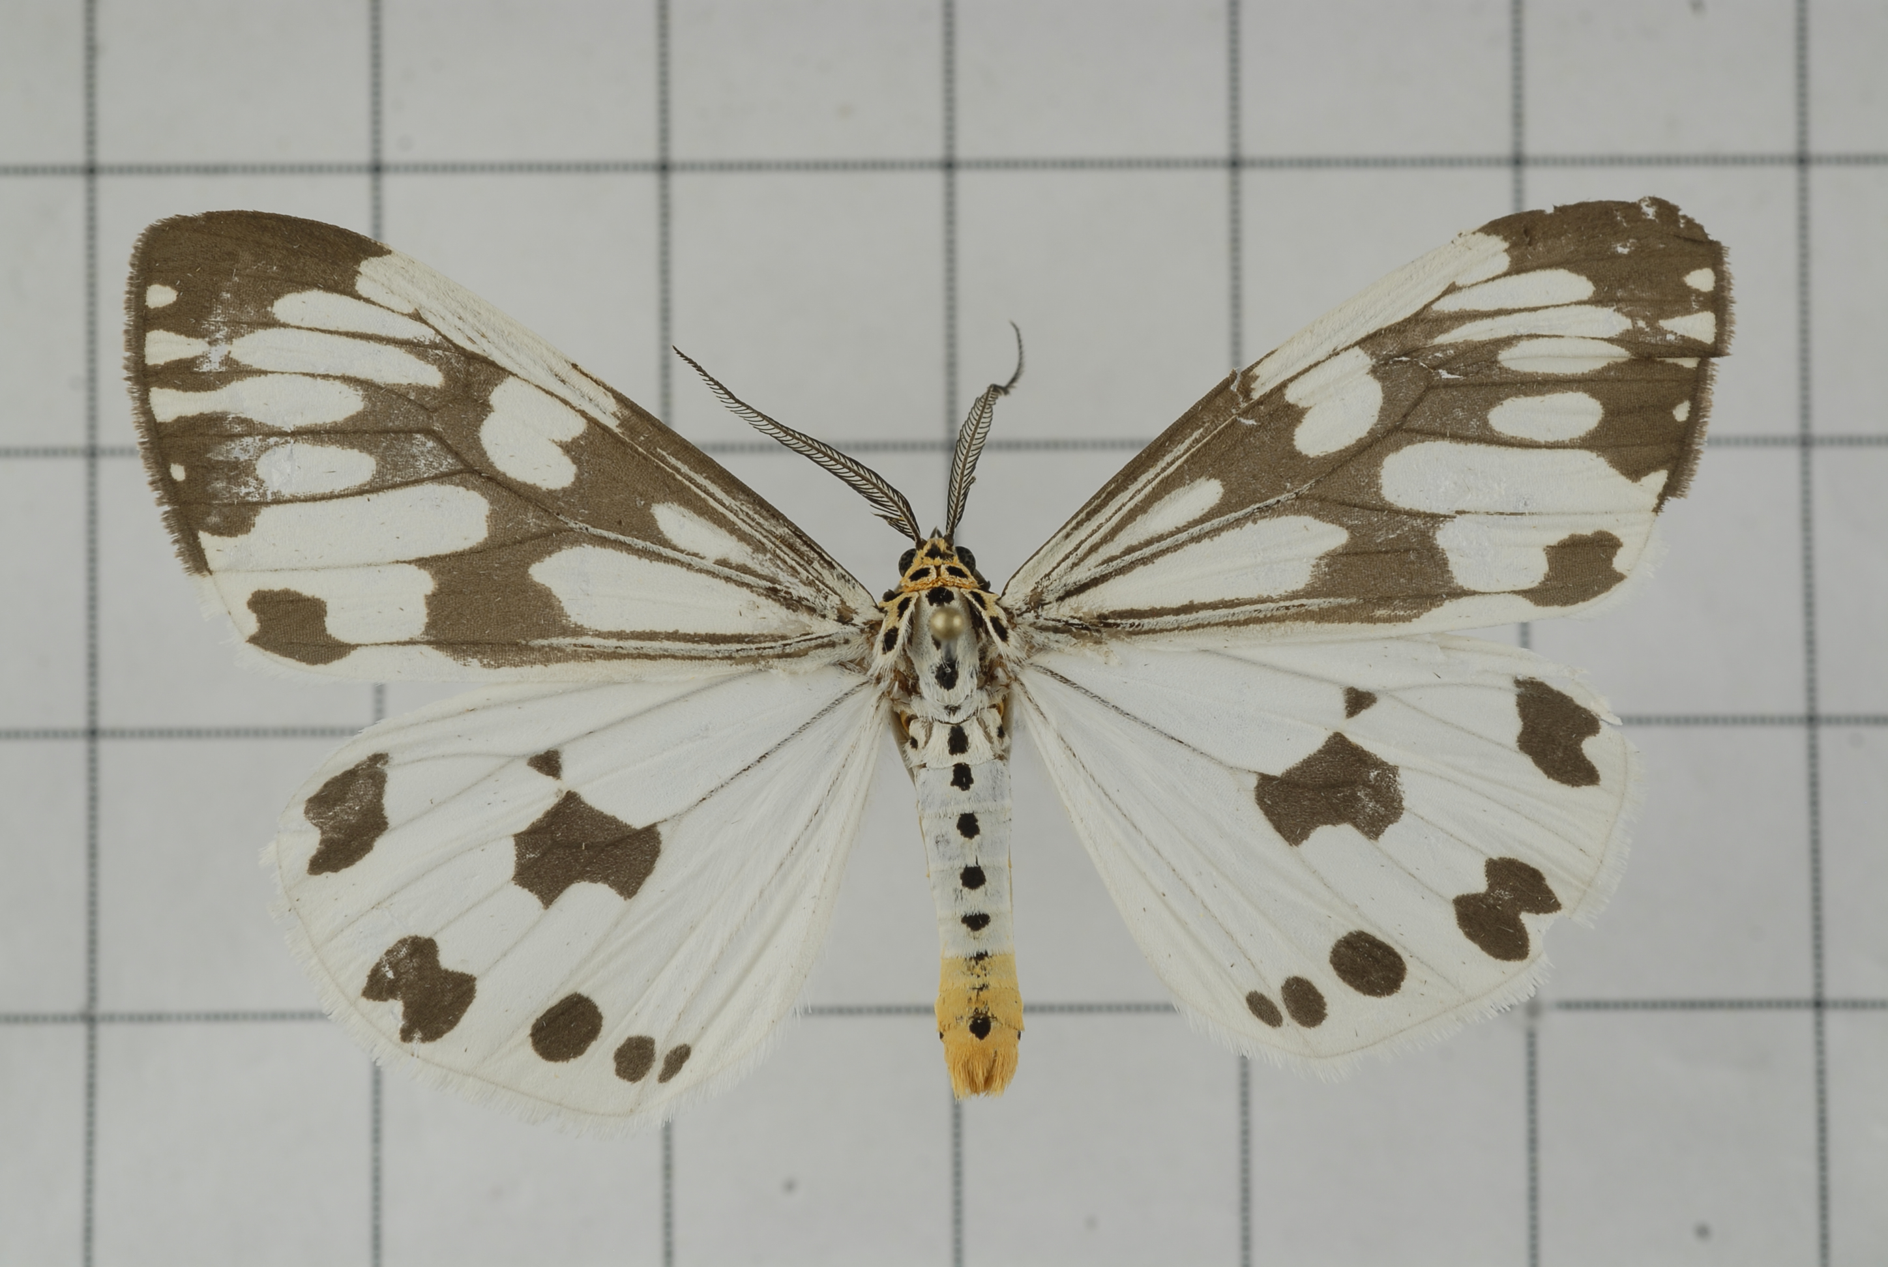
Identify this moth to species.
Nyctemera adversata
